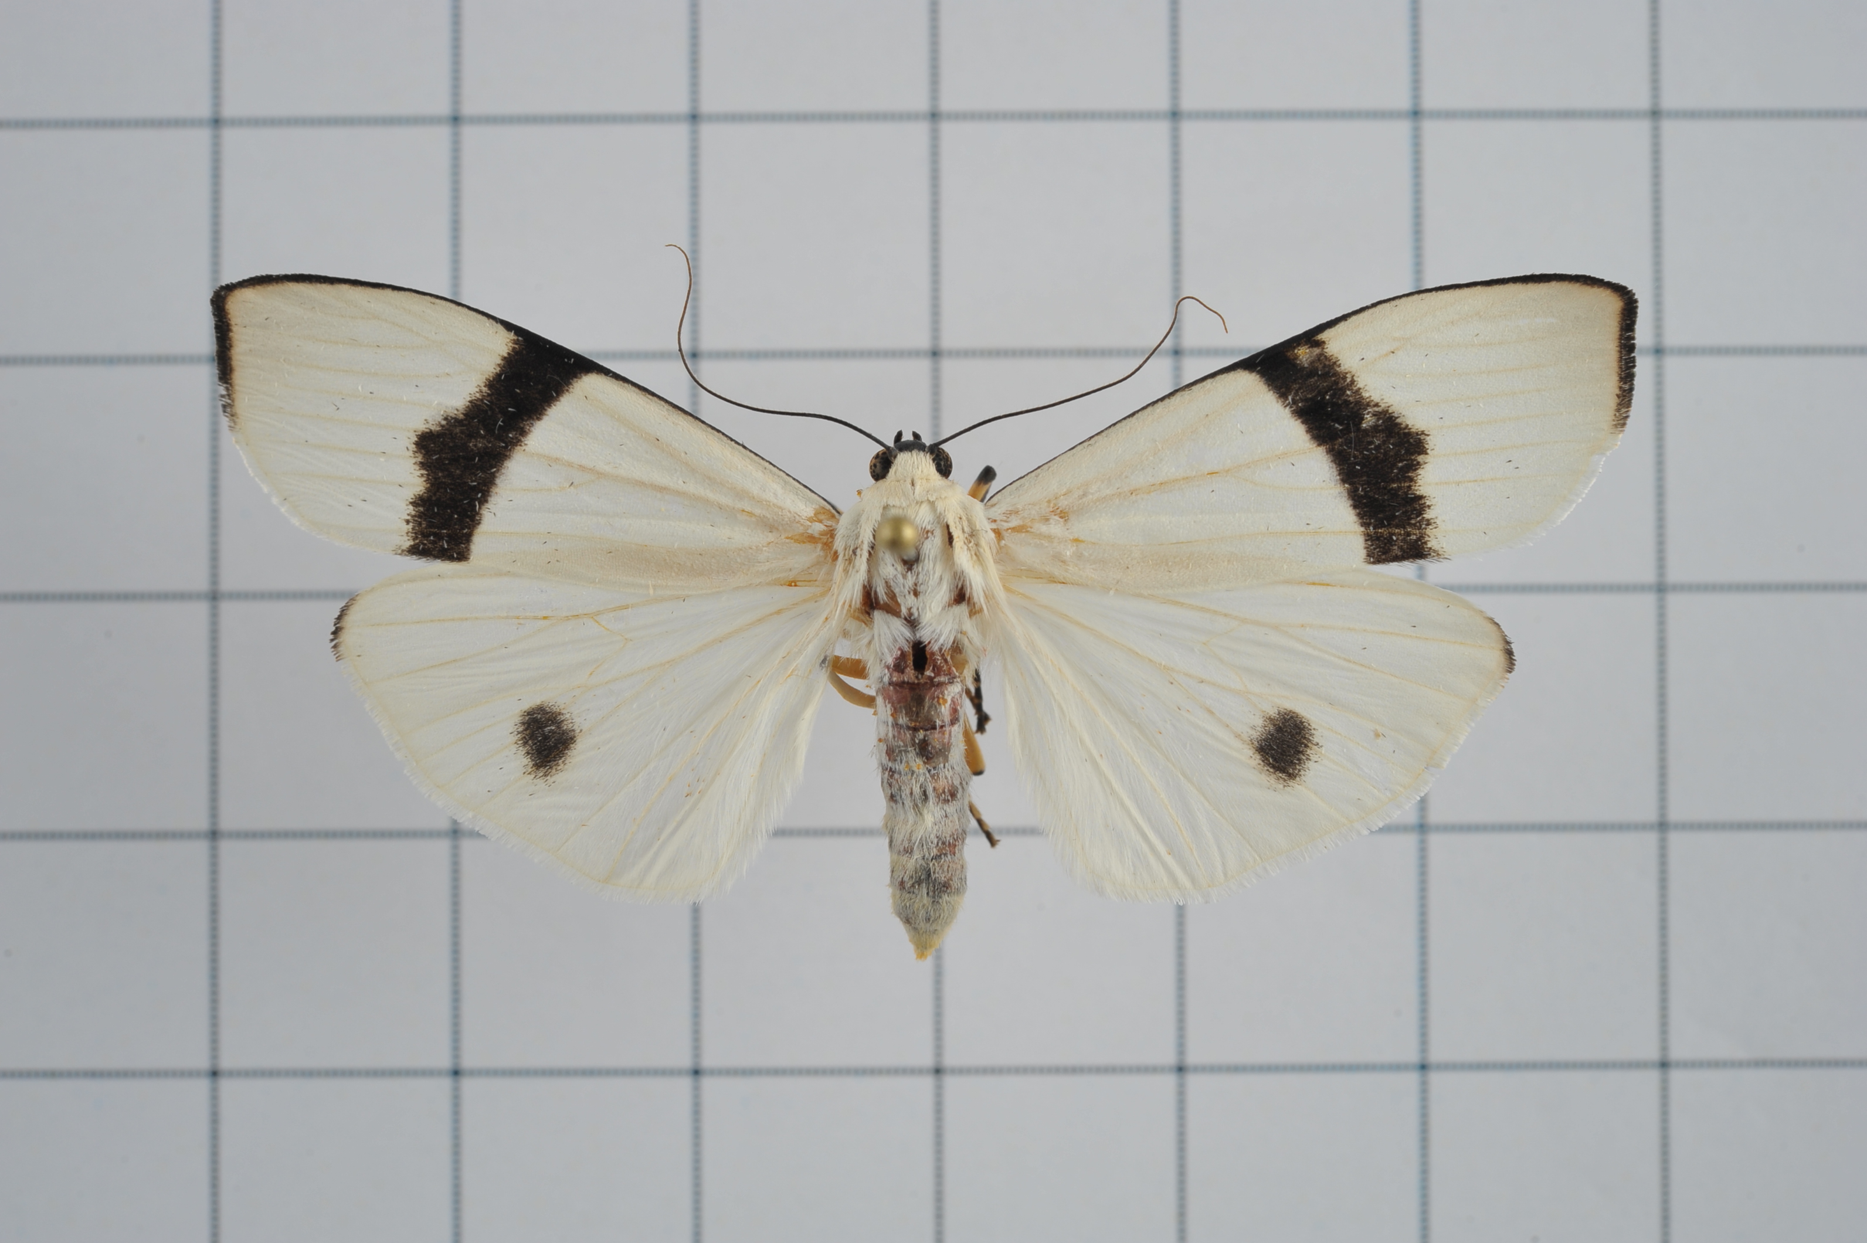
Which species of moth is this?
Vamuna alboluteora
